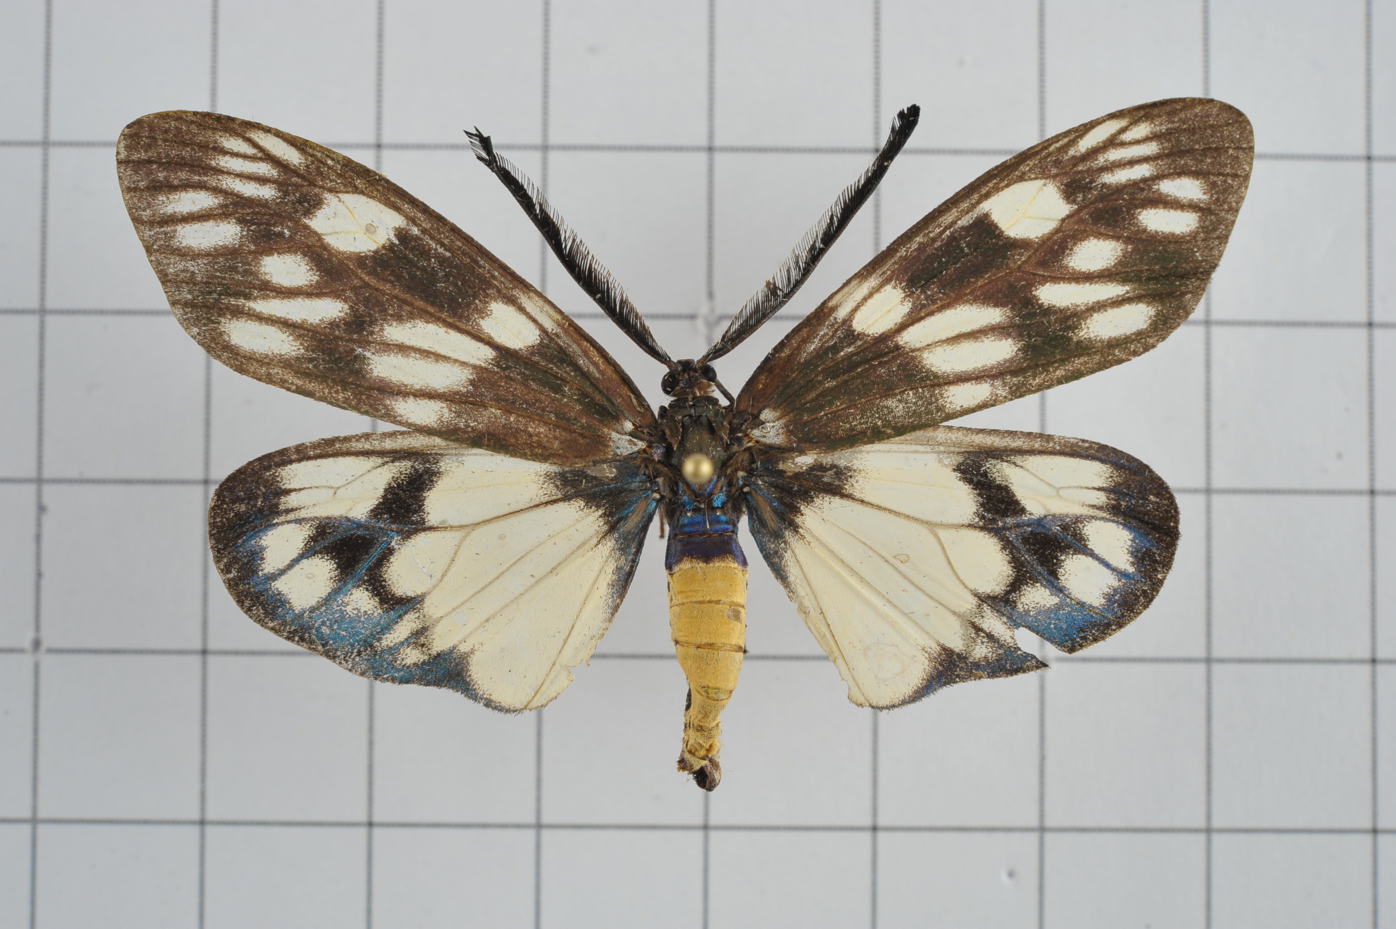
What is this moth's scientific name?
Eterusia aedea formosana
